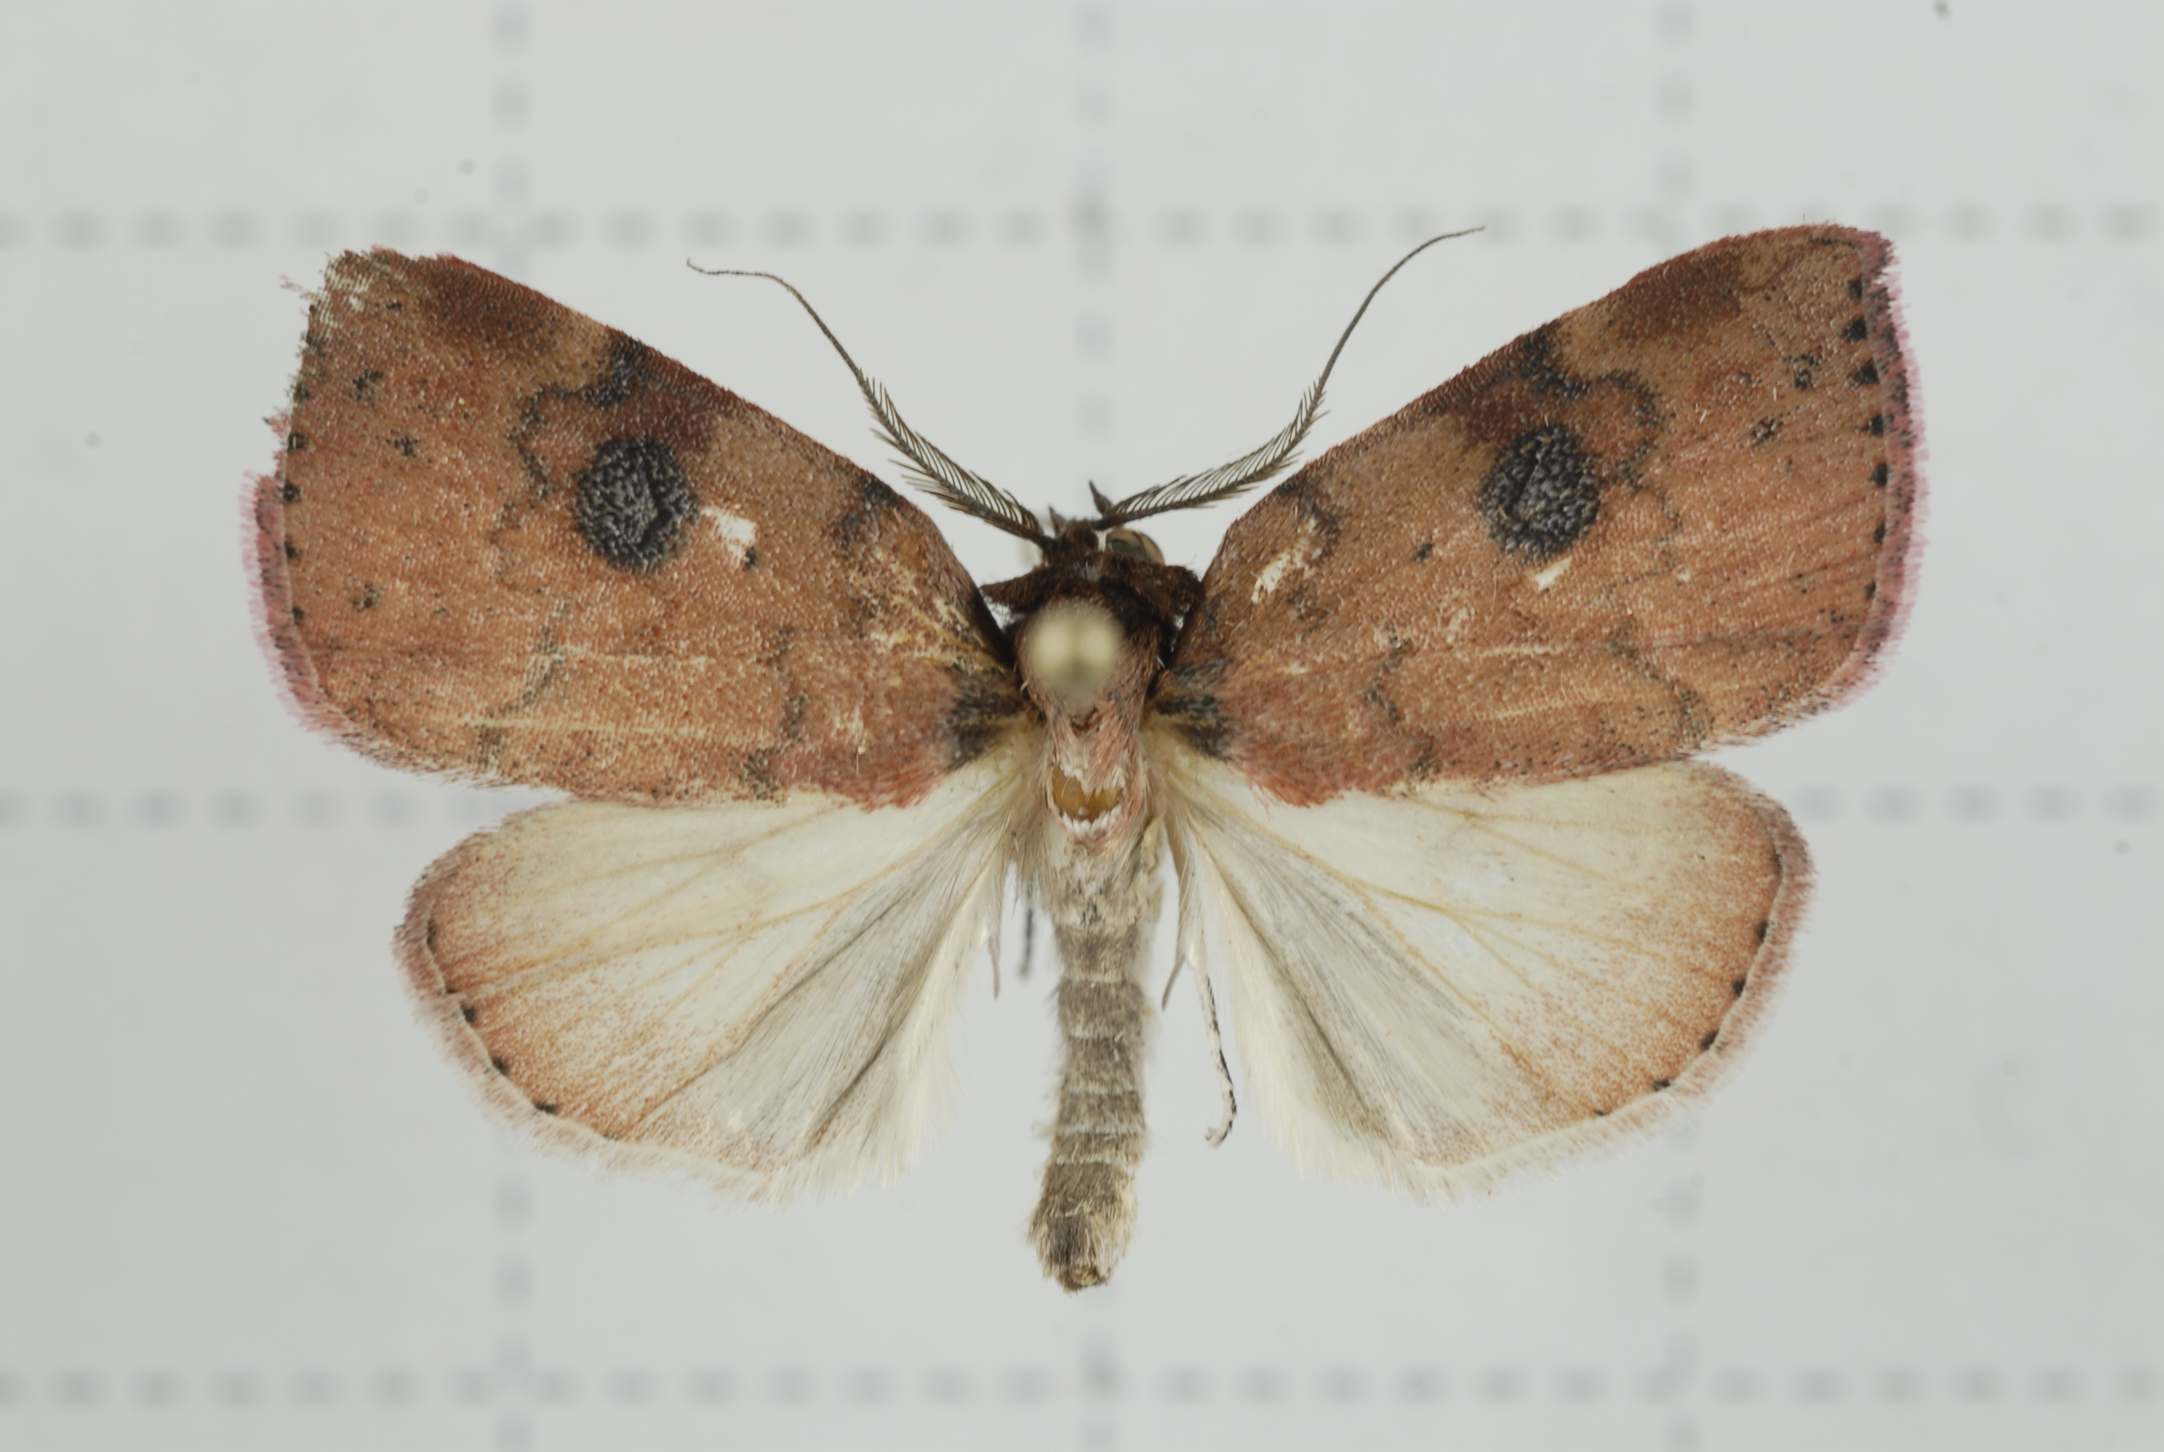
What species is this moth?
Gelastocera exusta
